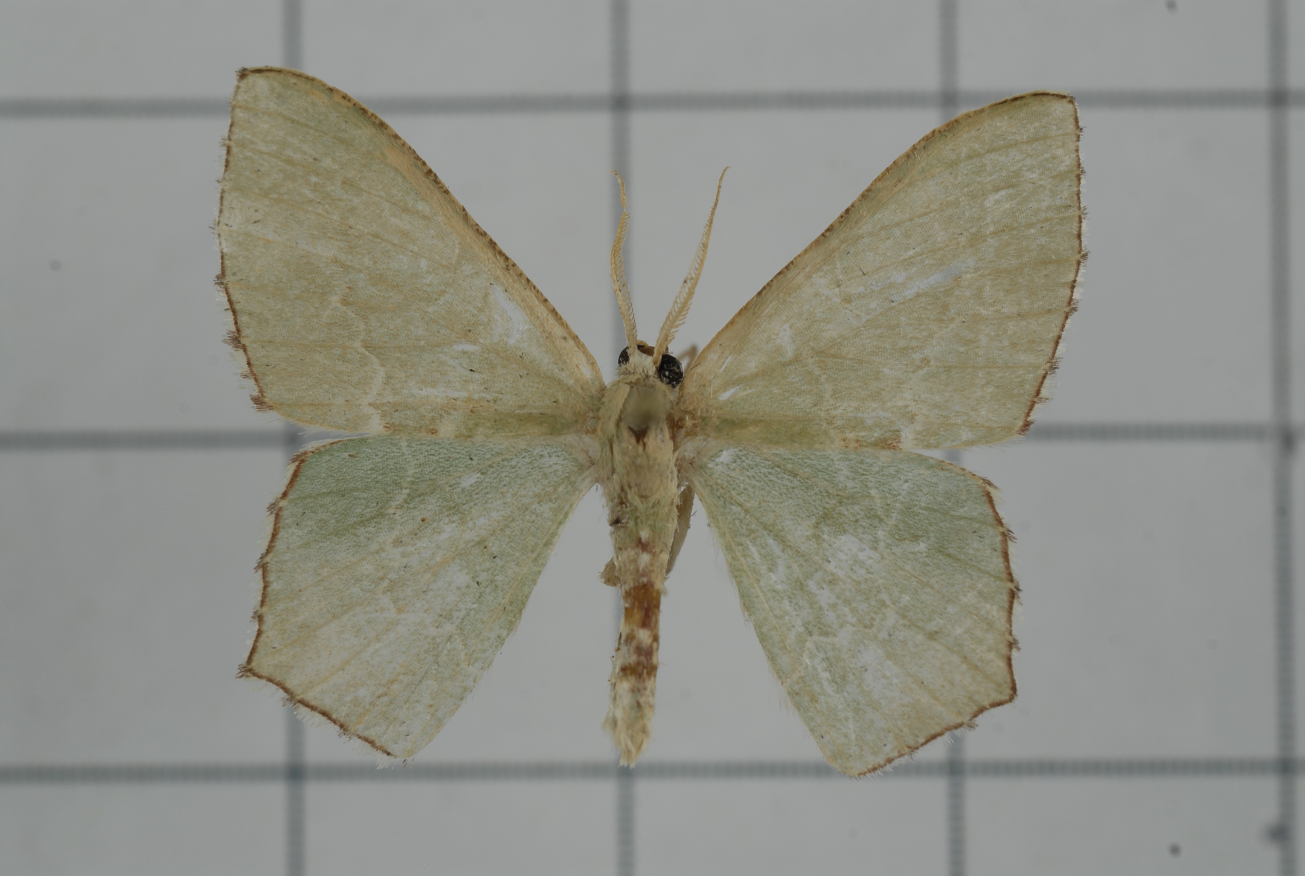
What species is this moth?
Hemistola simplex
